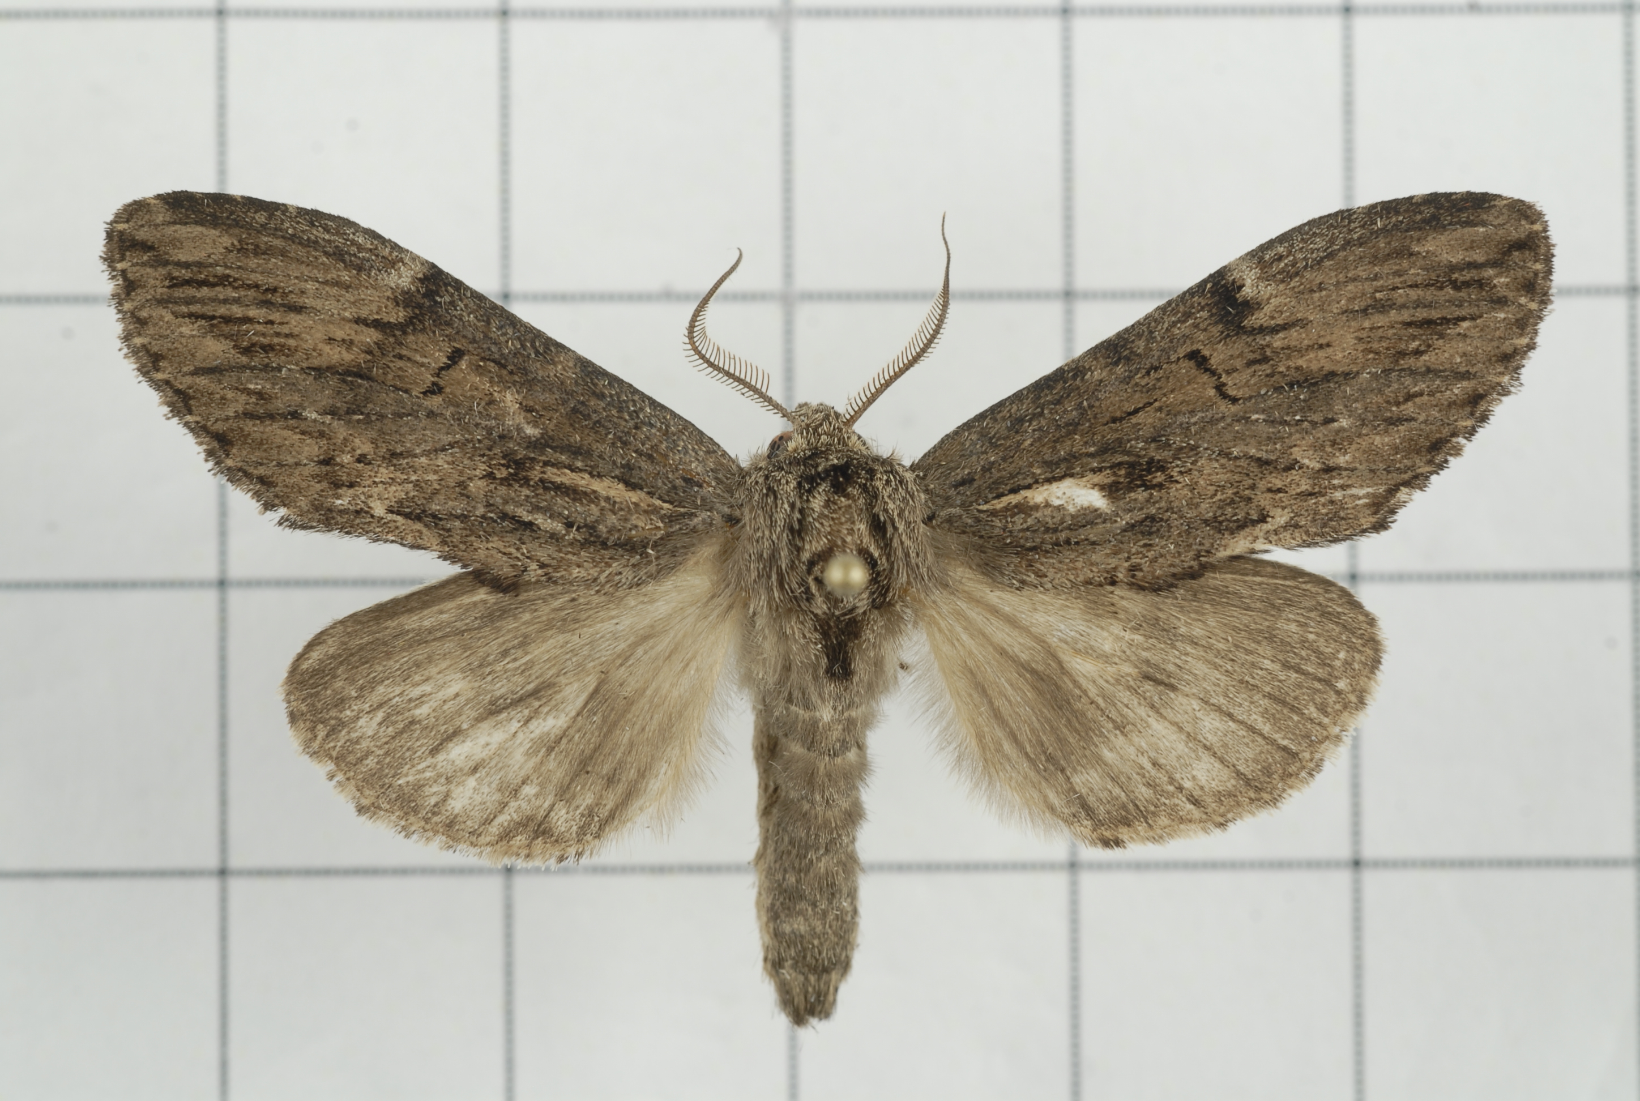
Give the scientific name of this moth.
Allodontoides tenebrosa
